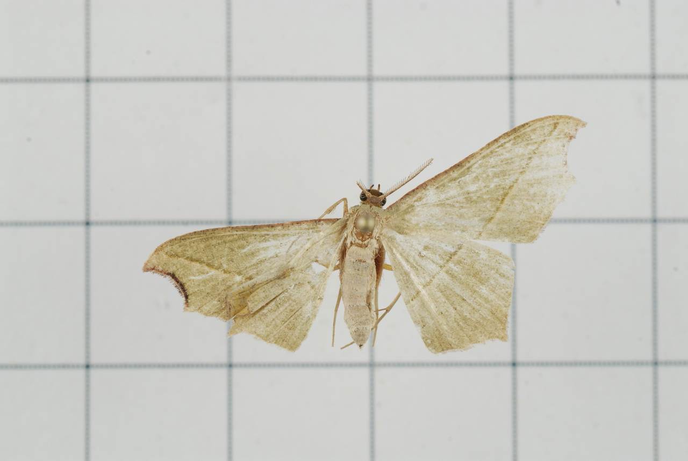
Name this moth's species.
Traminda aventiaria
